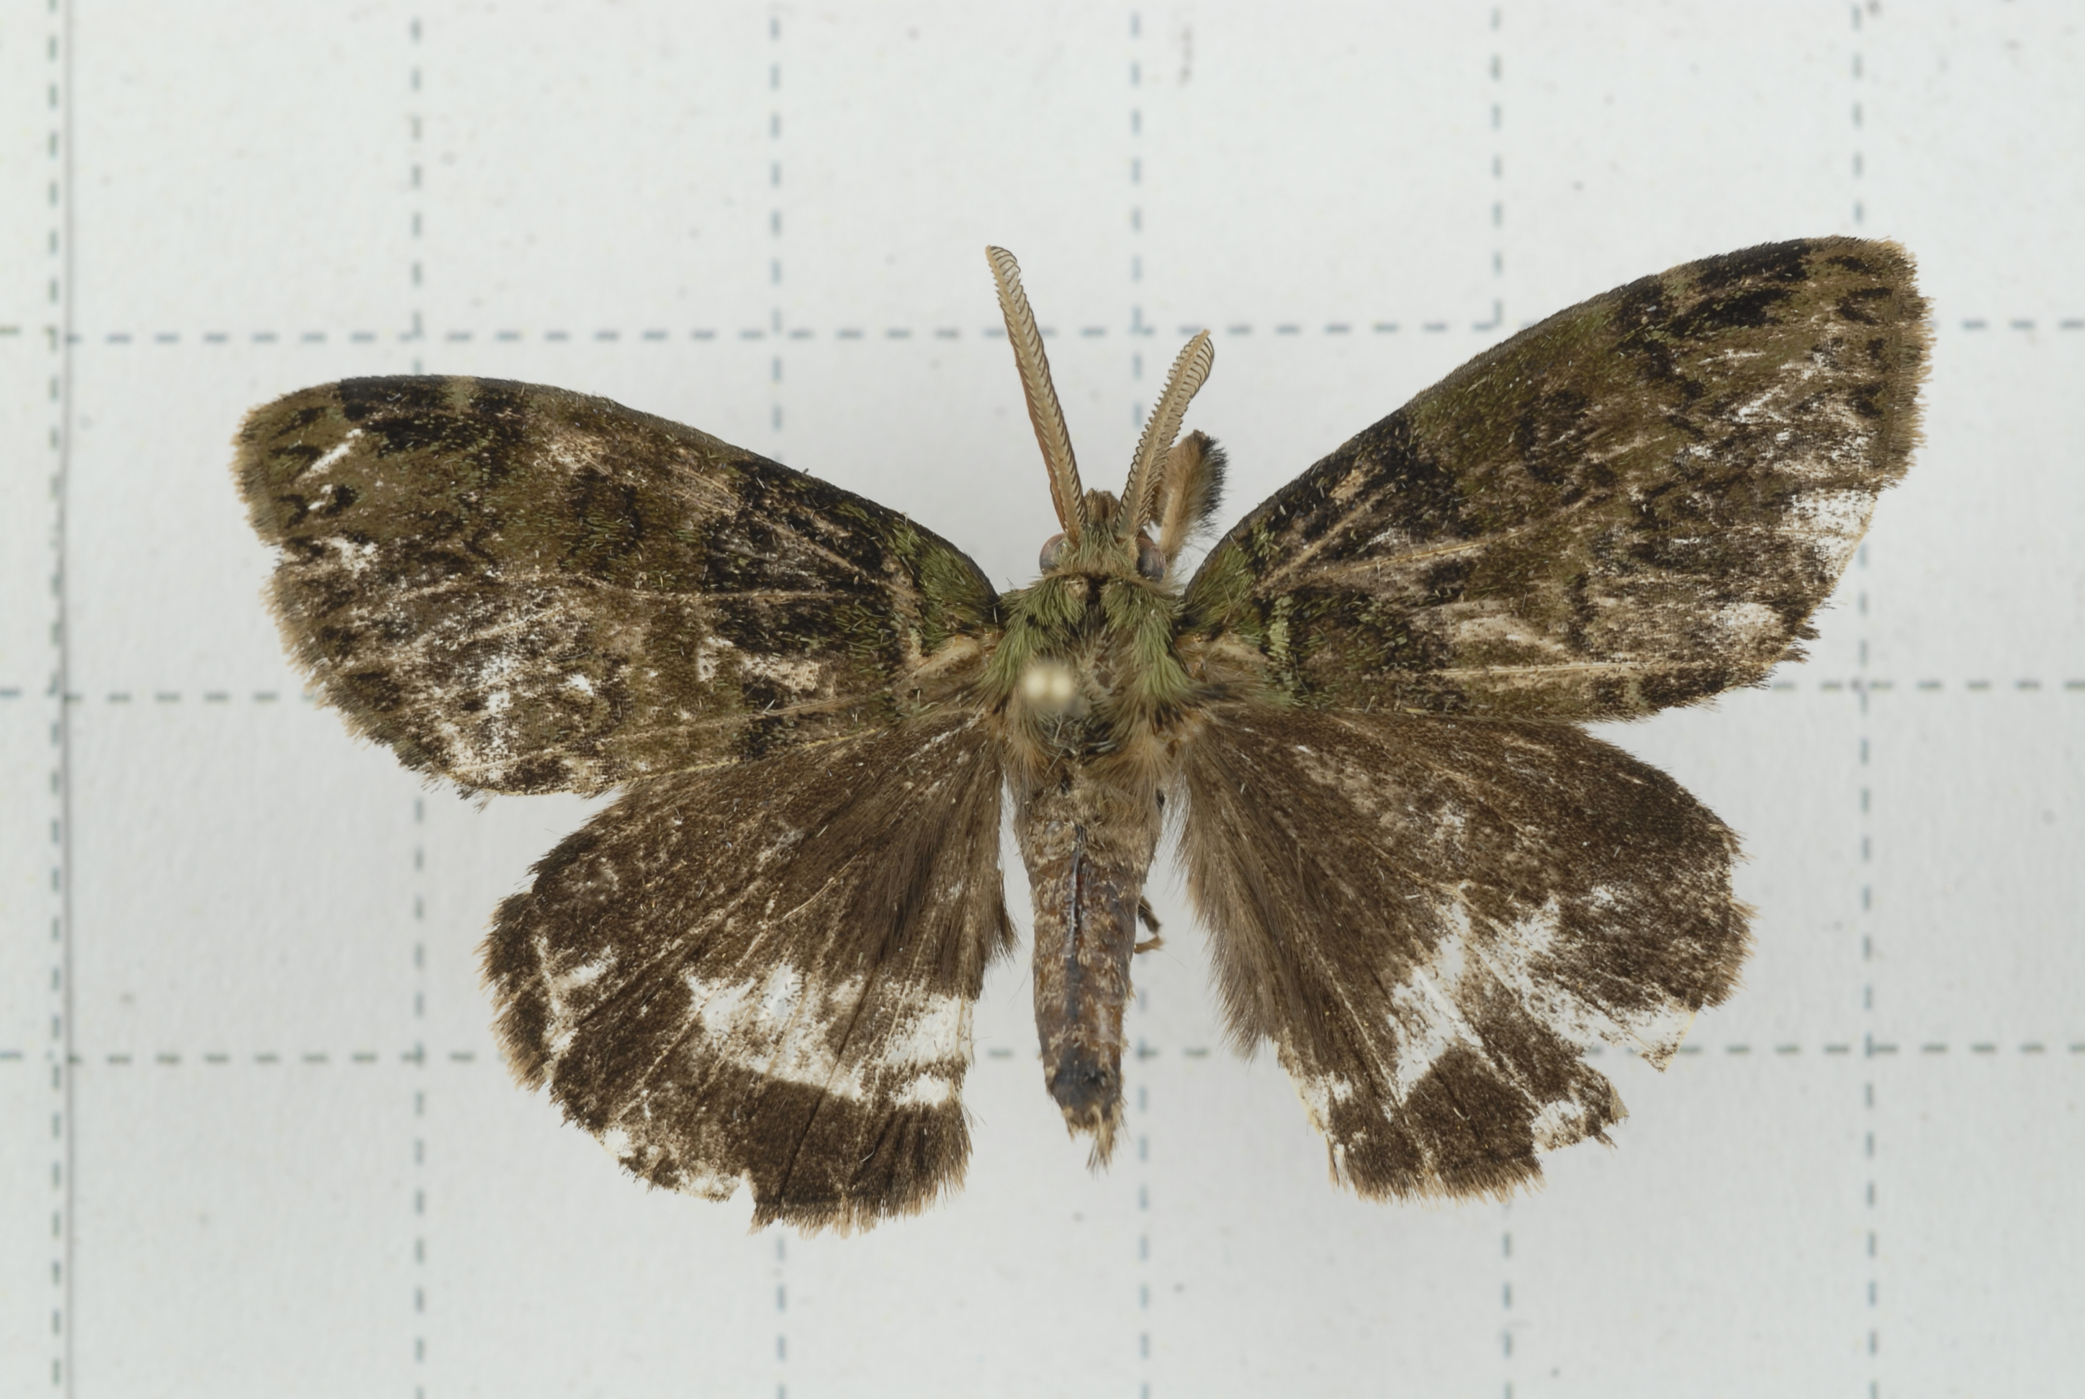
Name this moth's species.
Ilema olivacea
